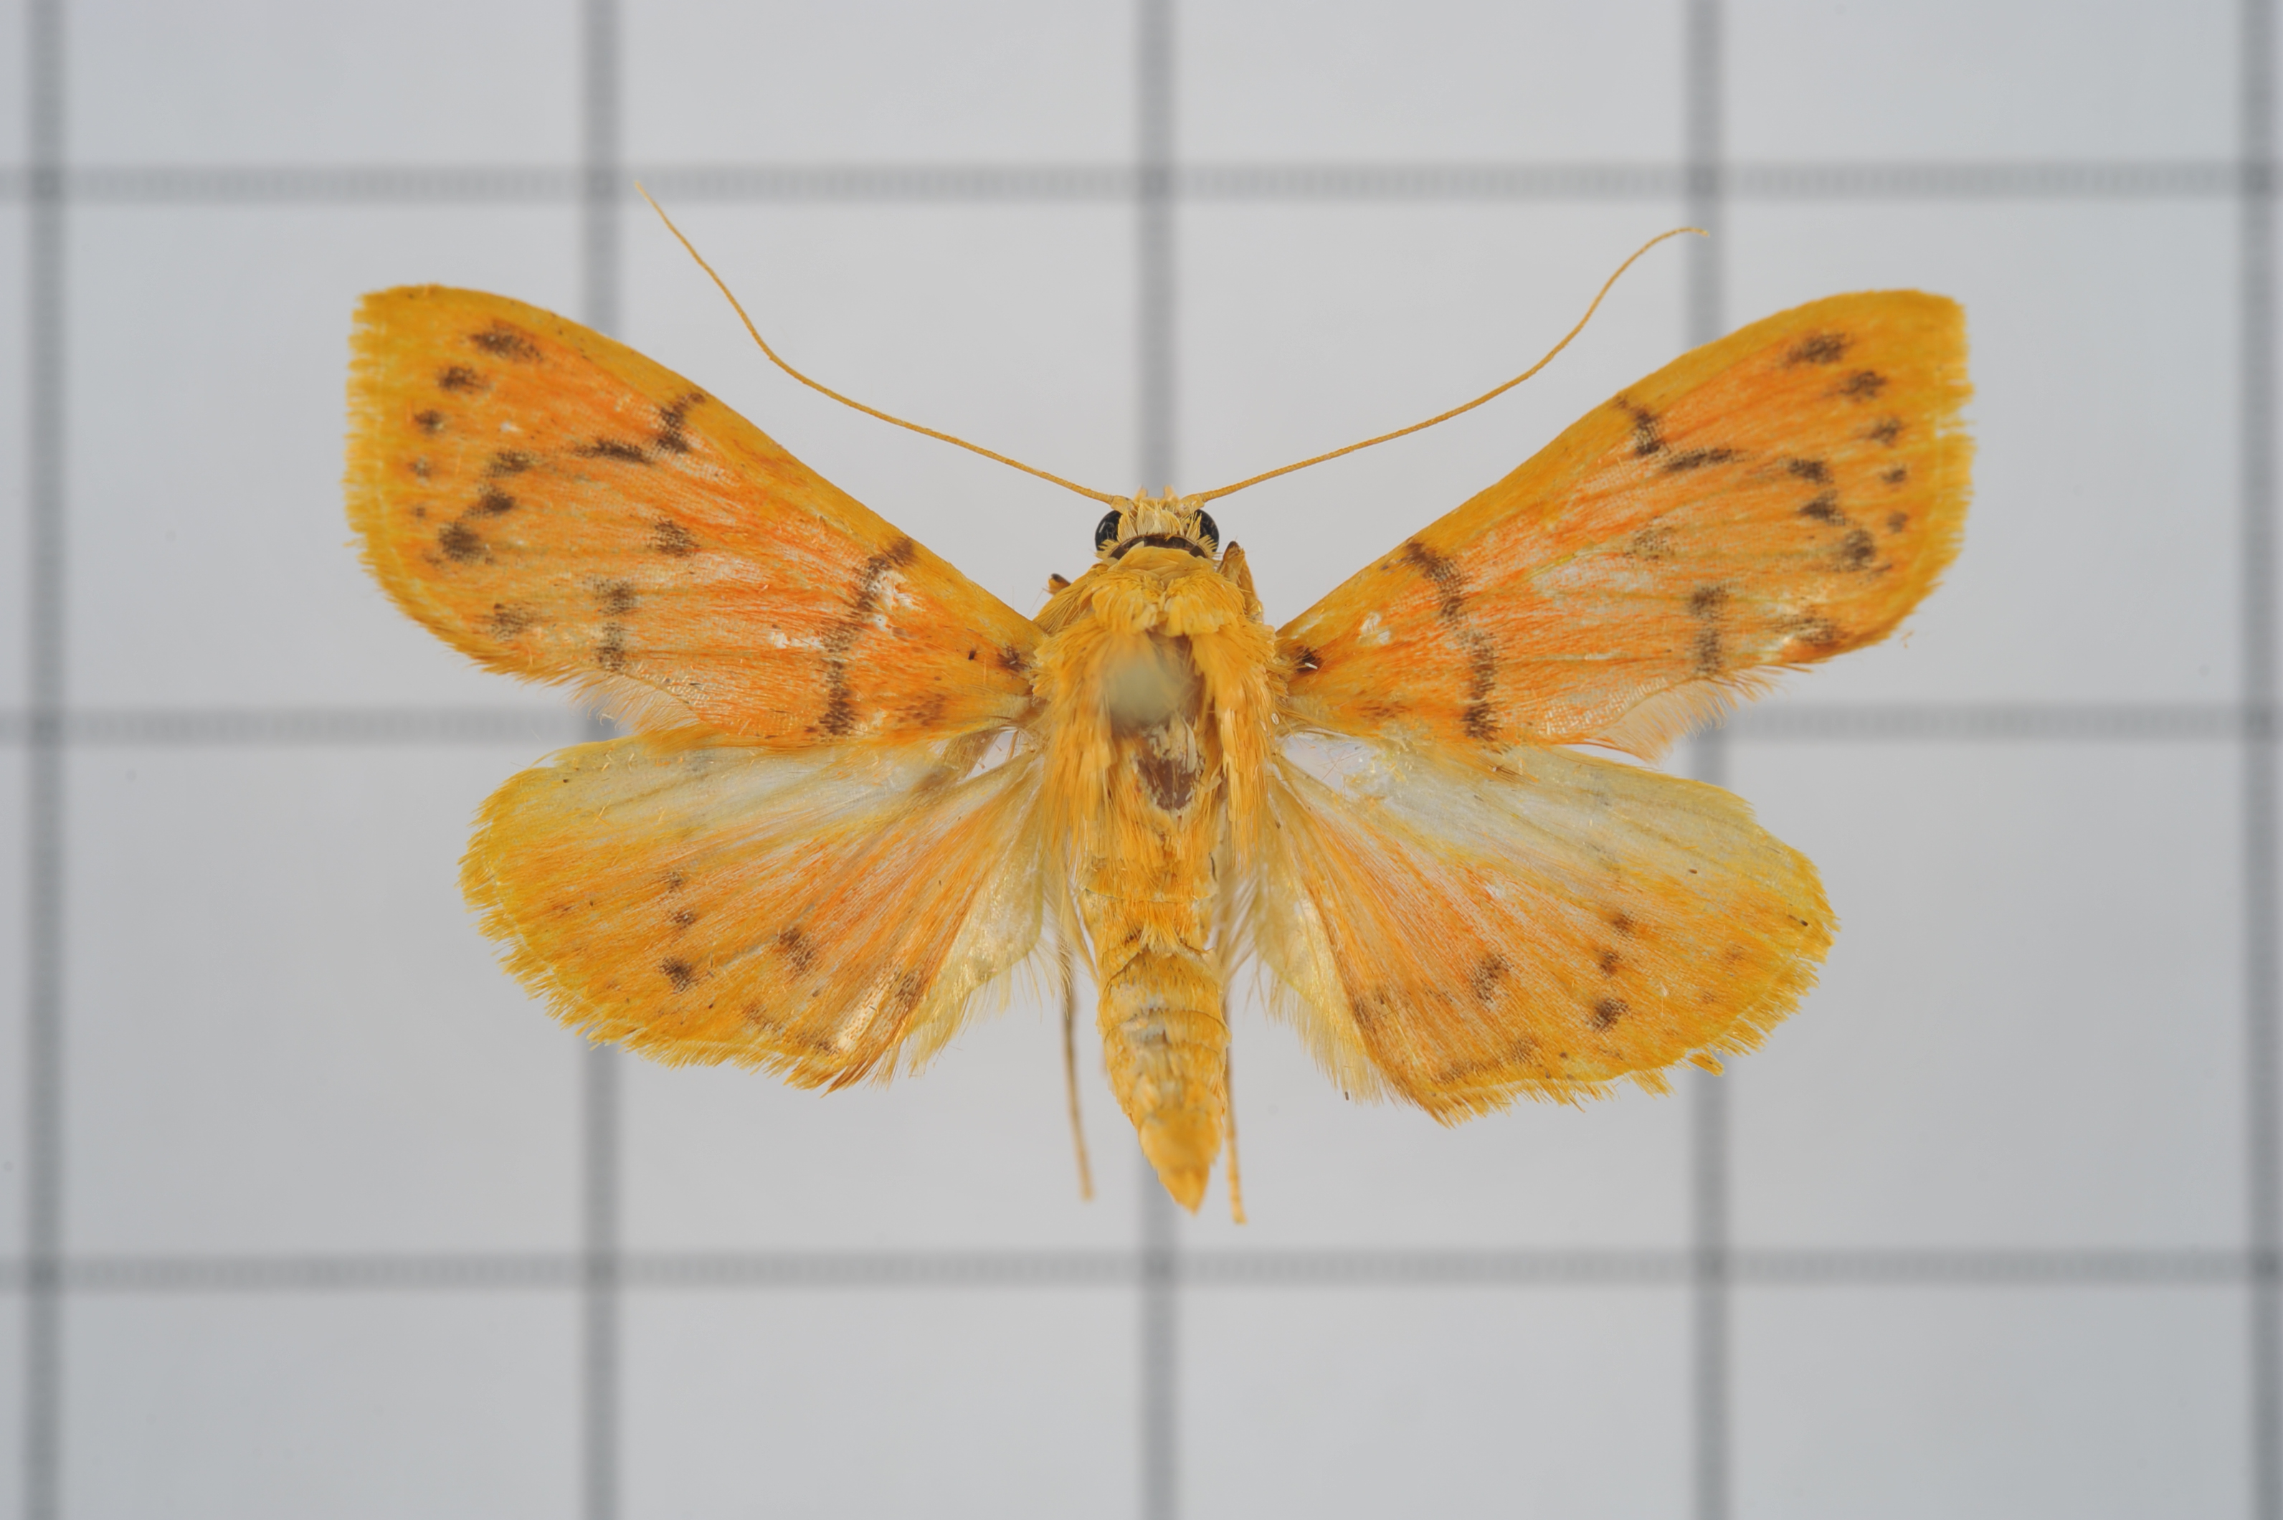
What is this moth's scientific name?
Eusabena miltochristalis
